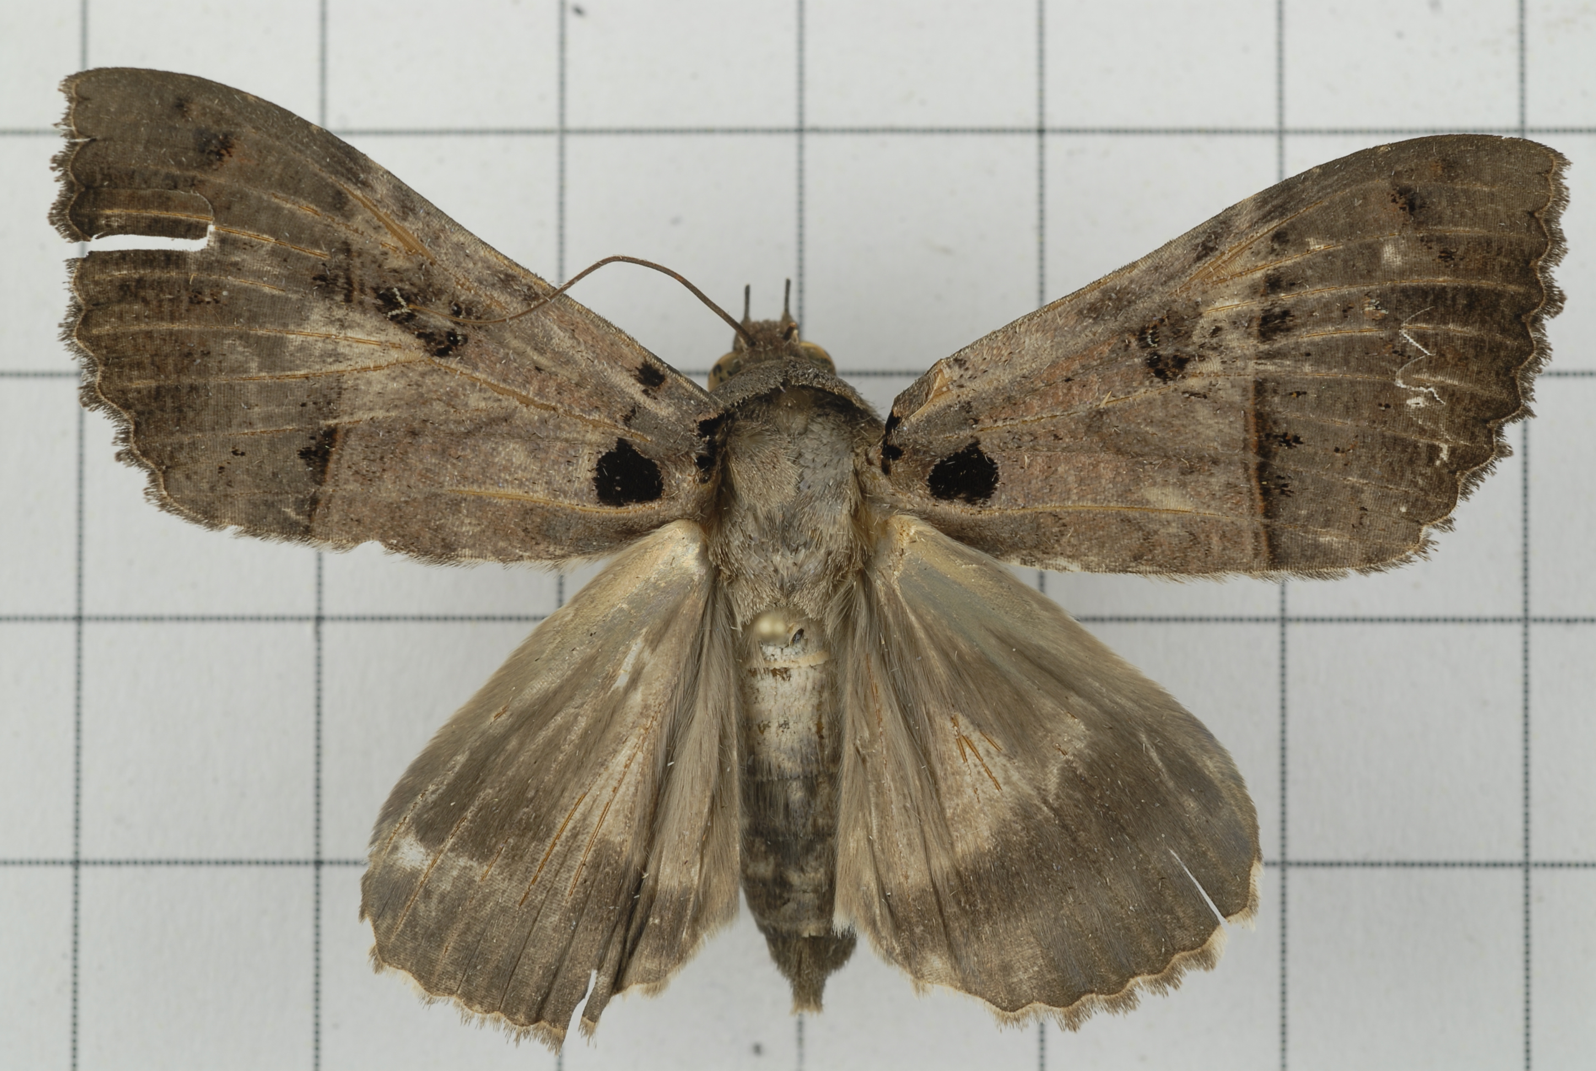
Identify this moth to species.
Serrodes campana
